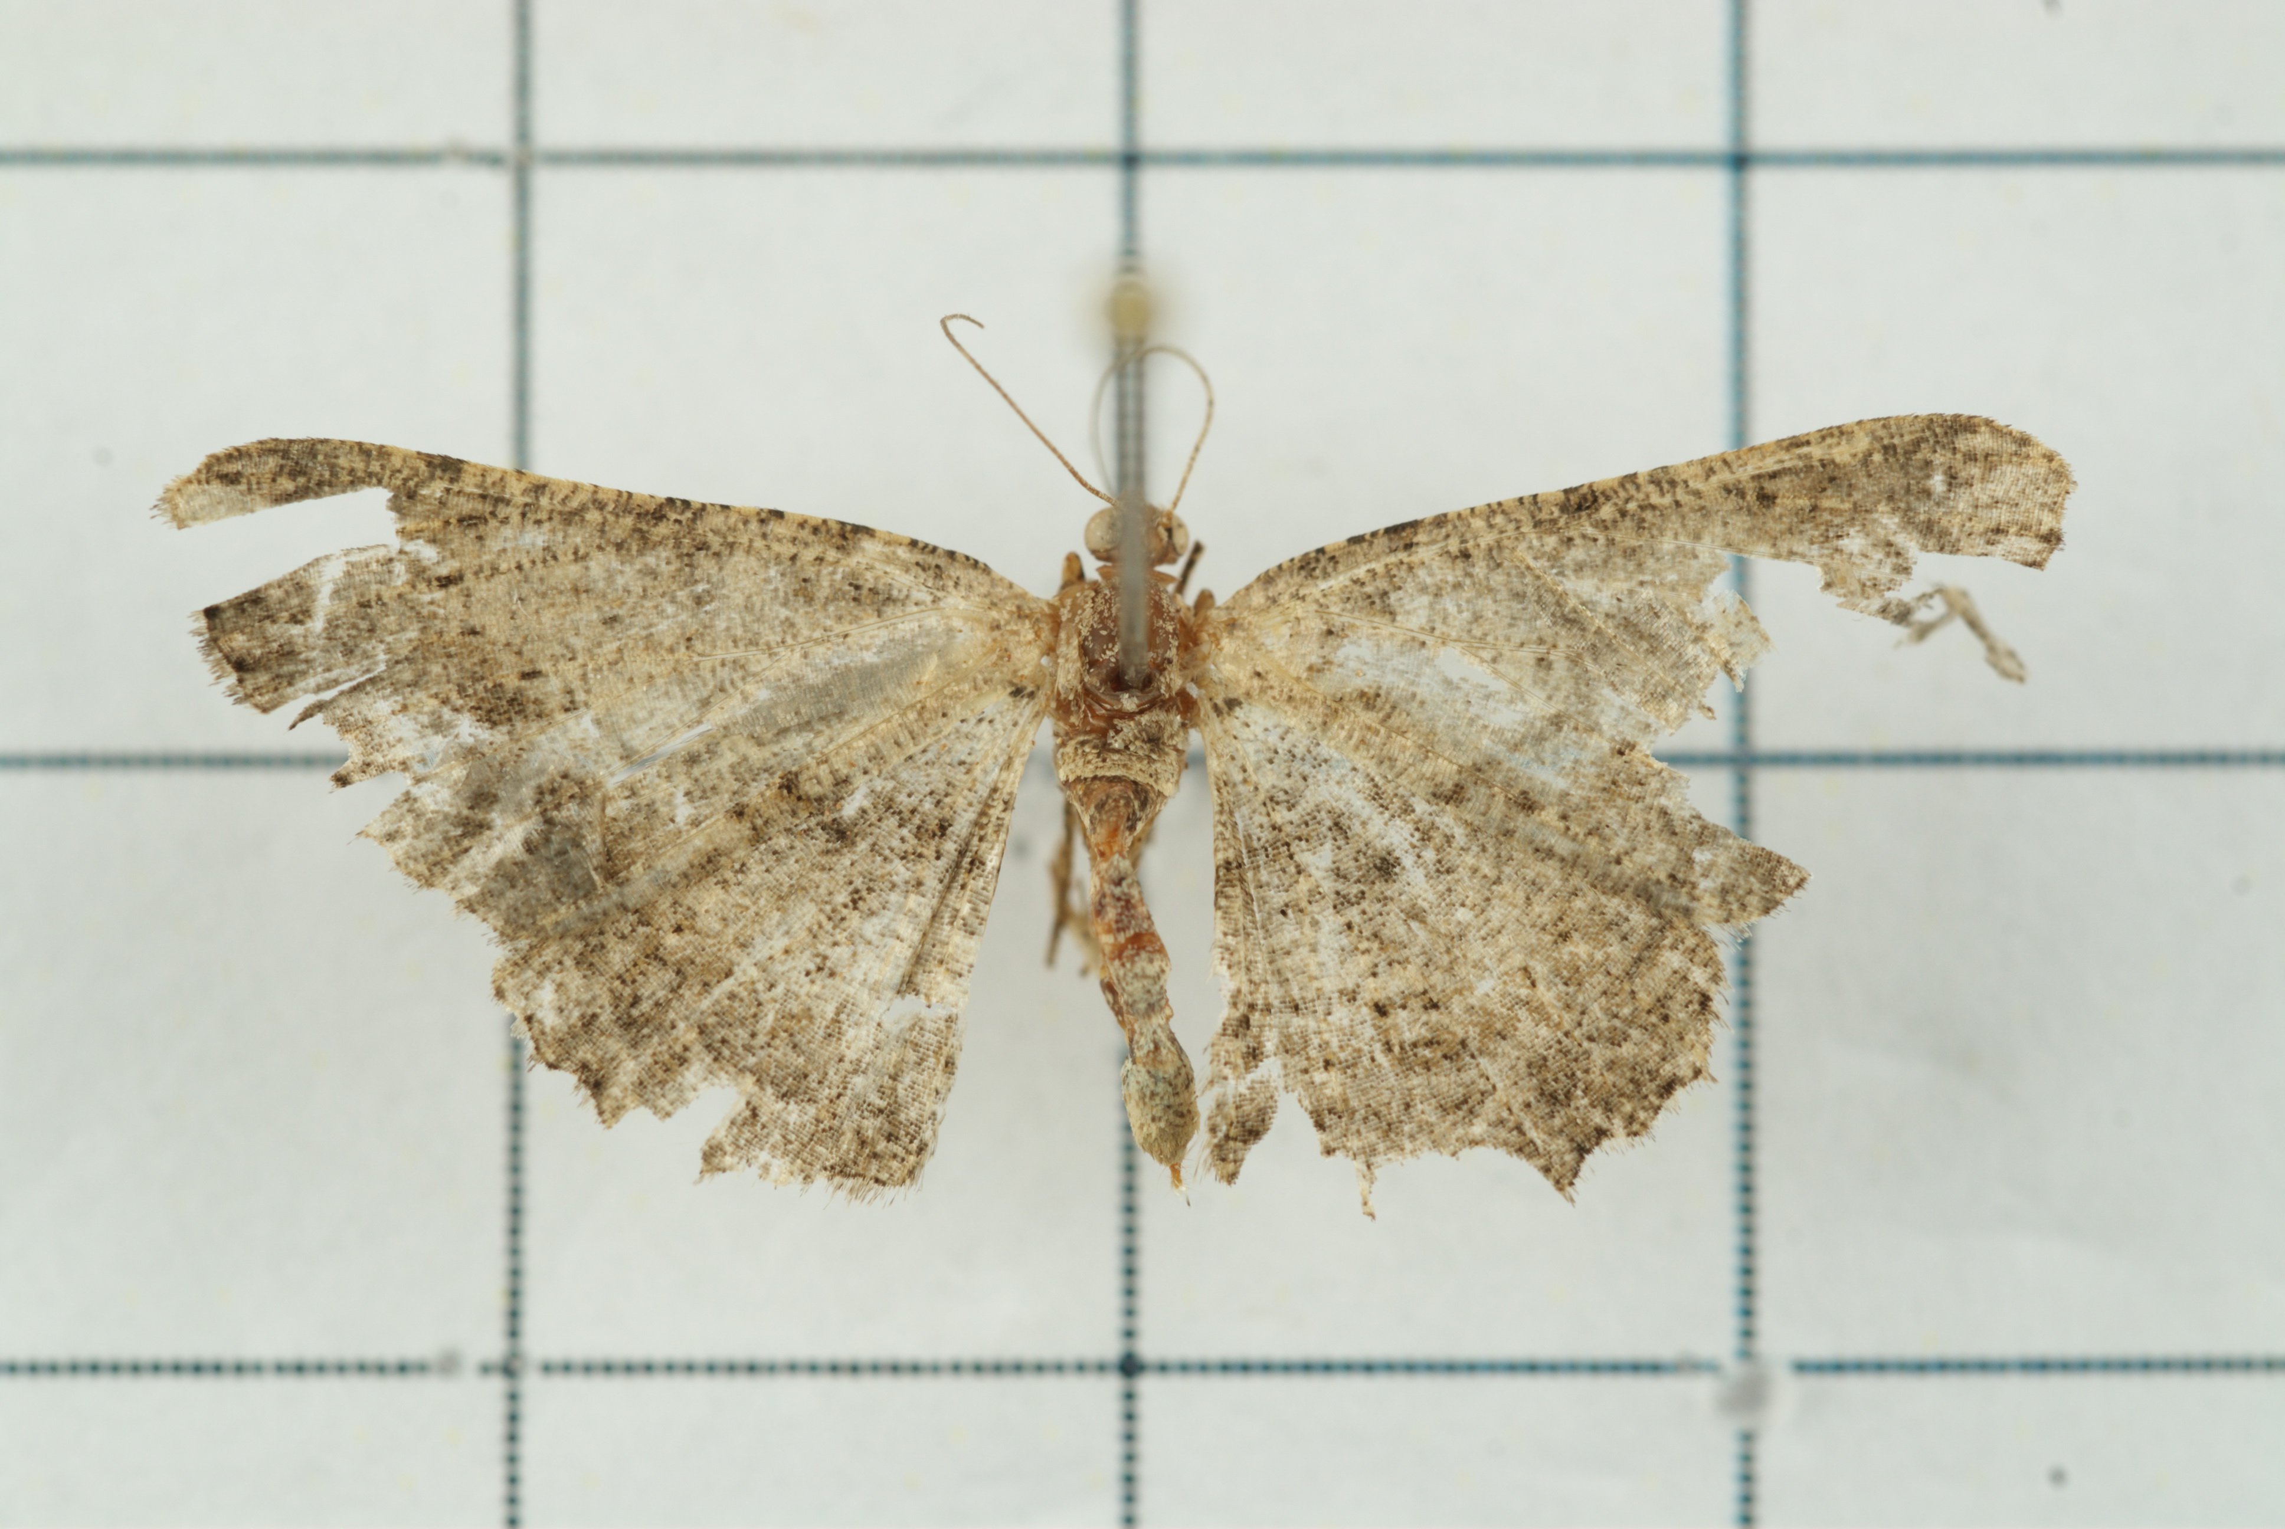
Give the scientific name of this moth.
Psilalcis breta rantaizana
